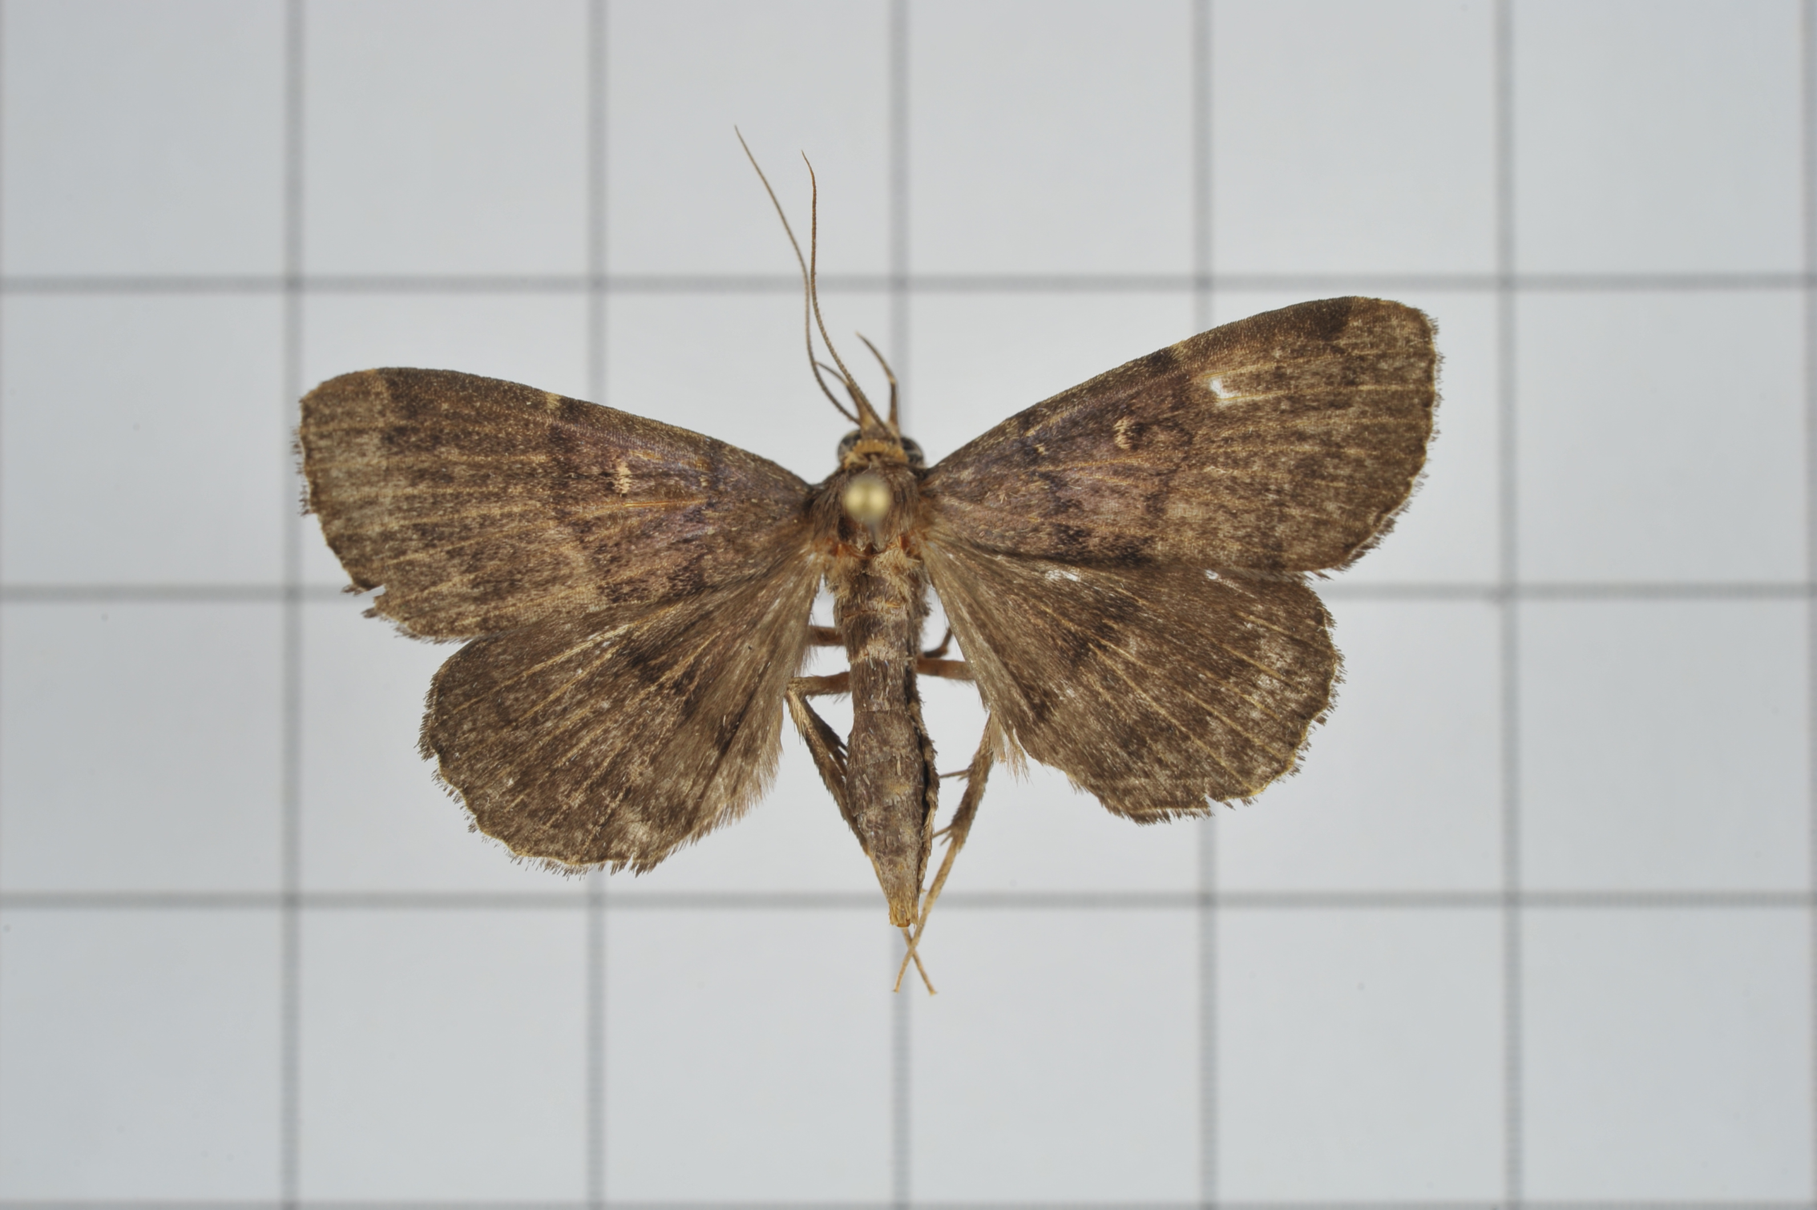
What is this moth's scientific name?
Bocana manifestalis
